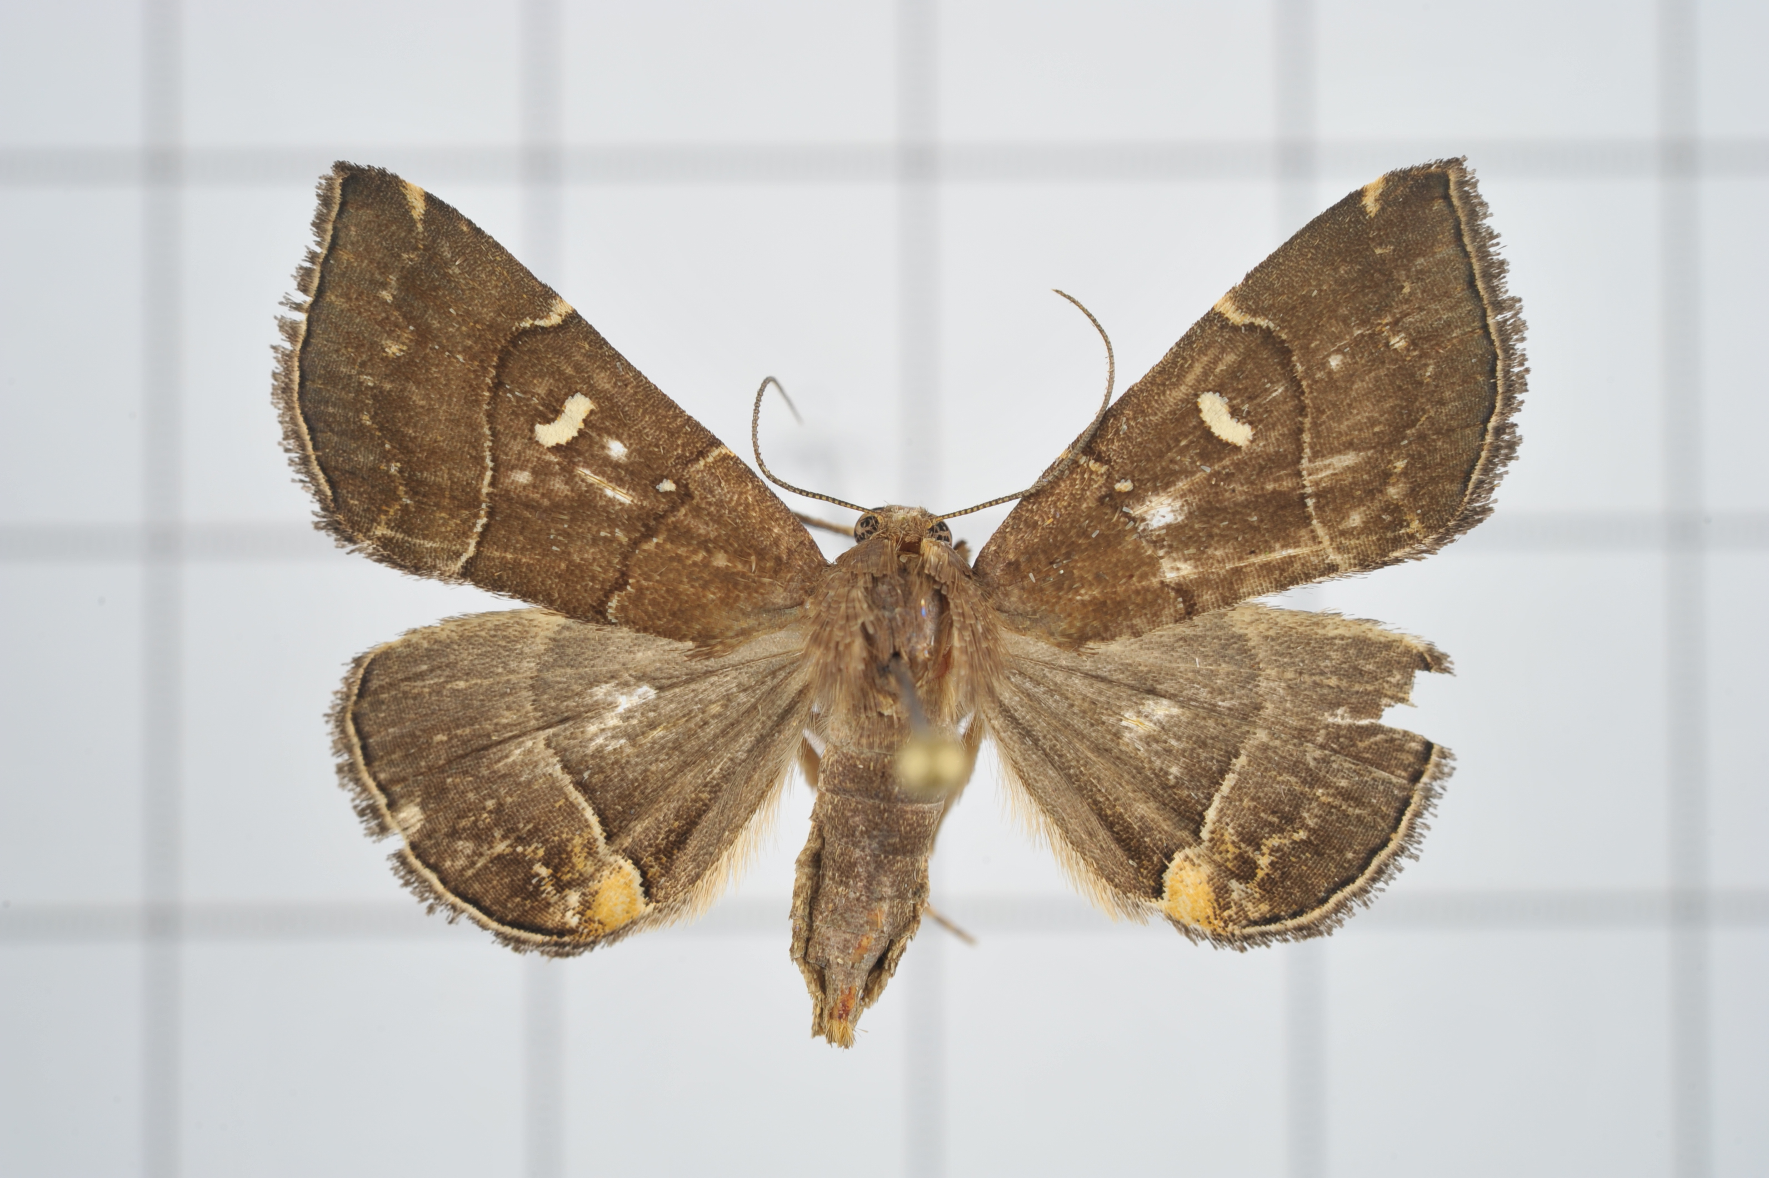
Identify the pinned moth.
Cidariplura shanmeii
